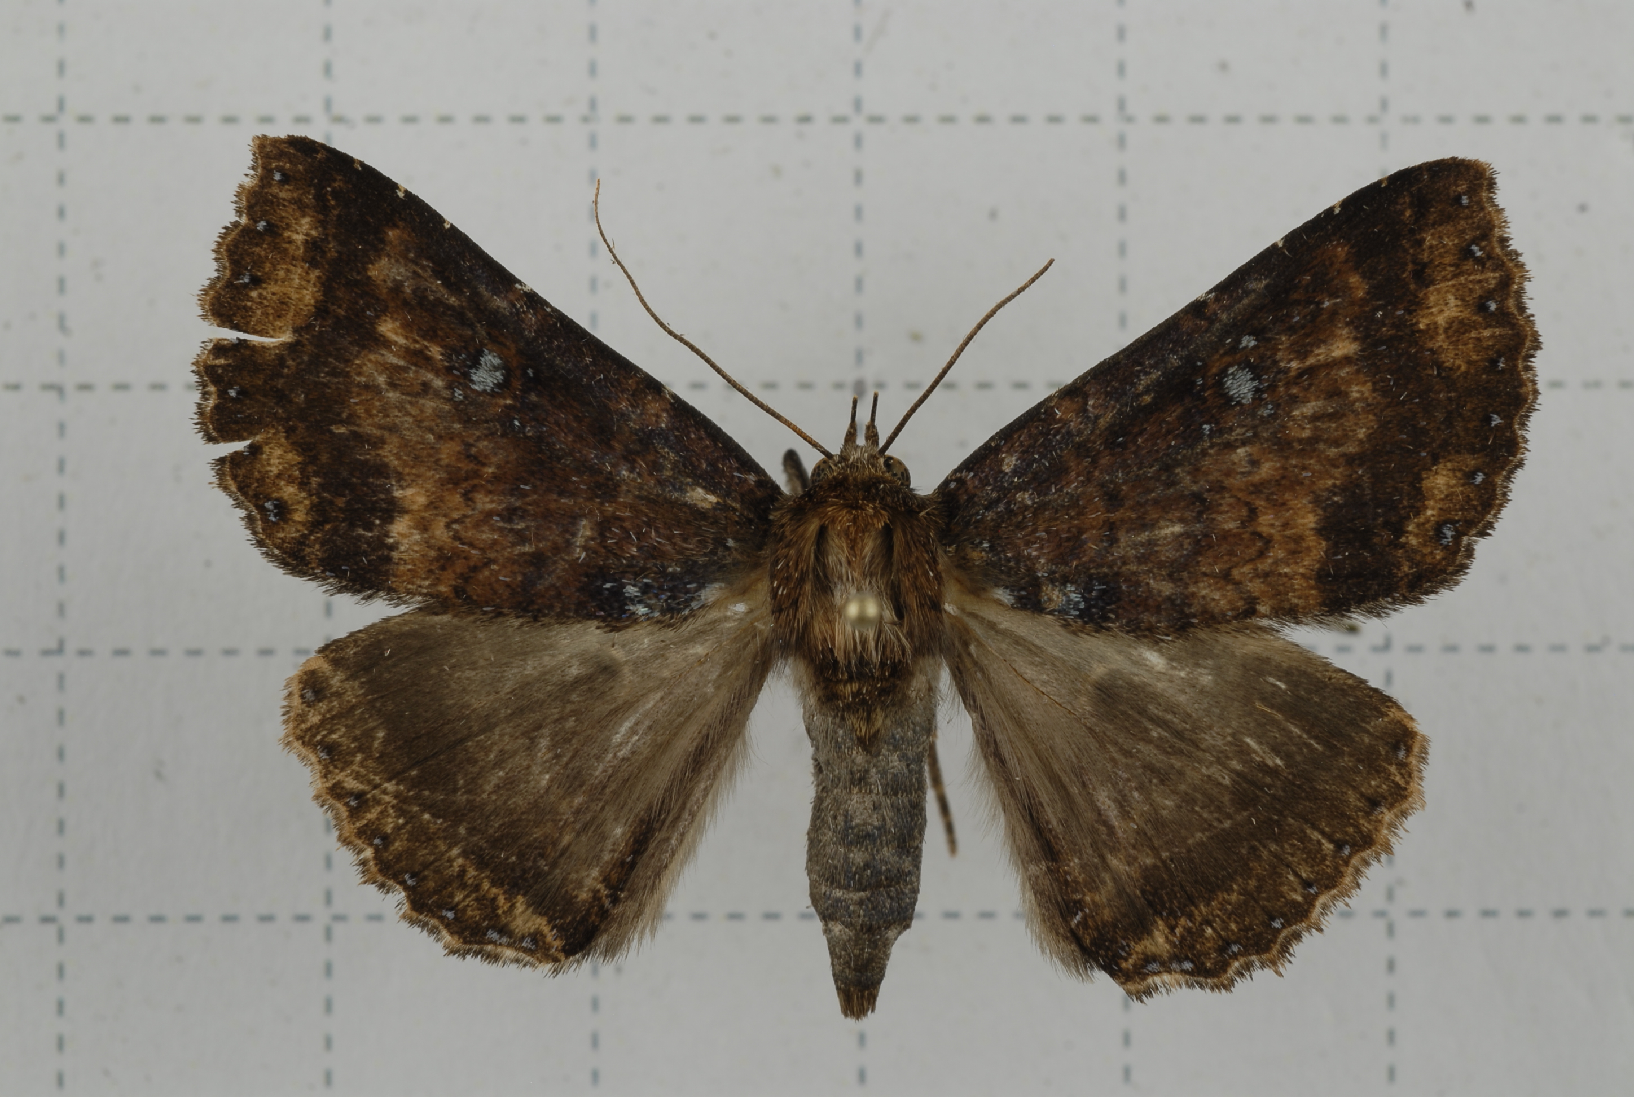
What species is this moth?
Hypersypnoides punctosa
